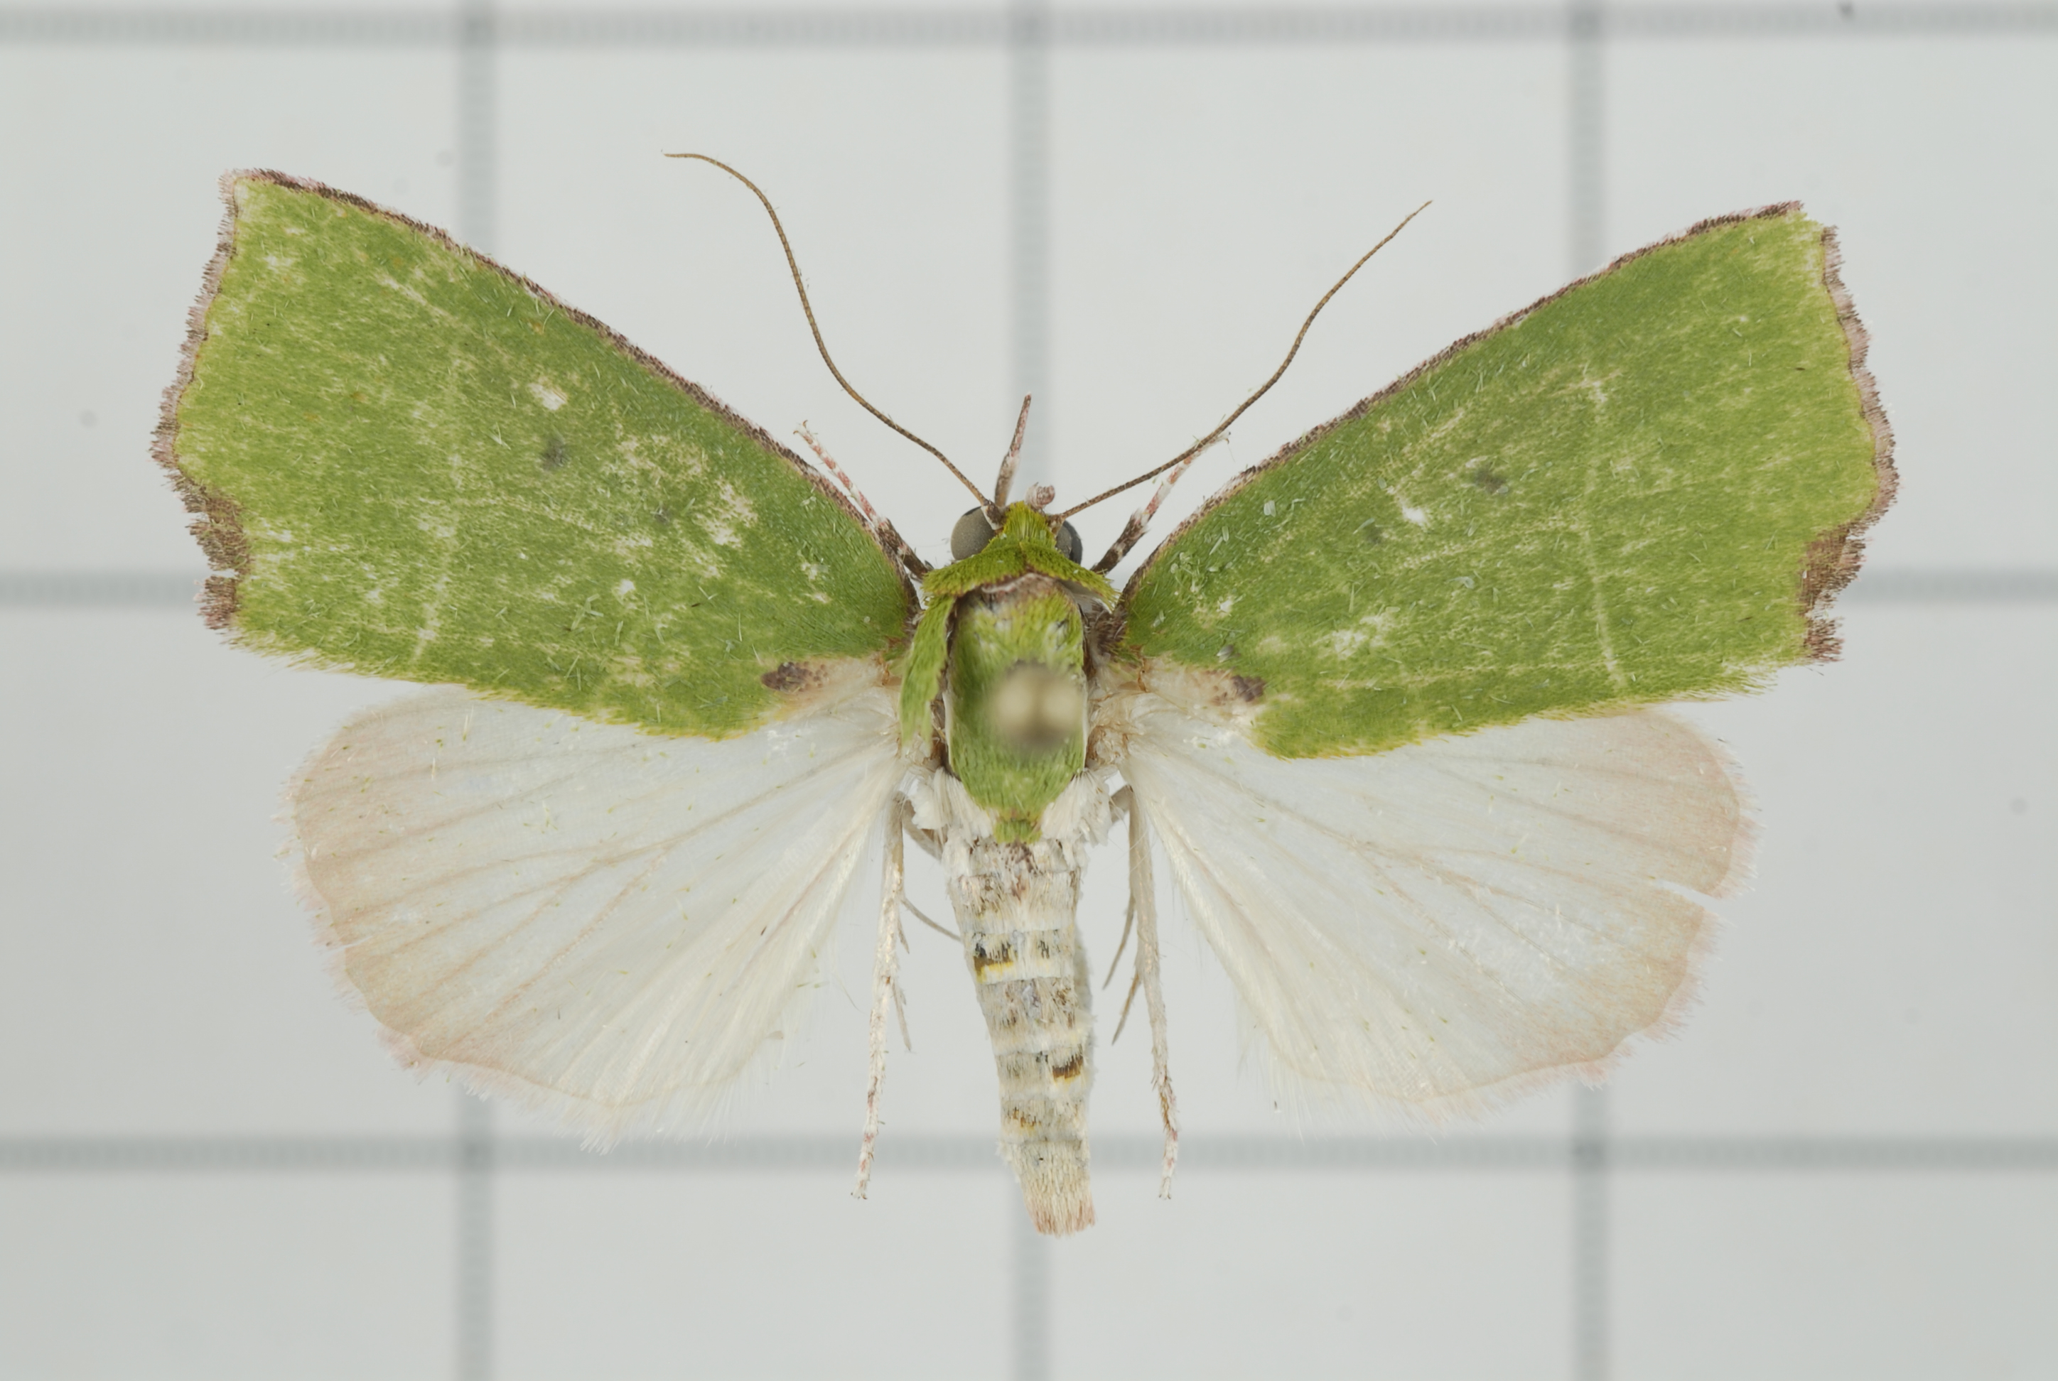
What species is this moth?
Paracrama angulata
